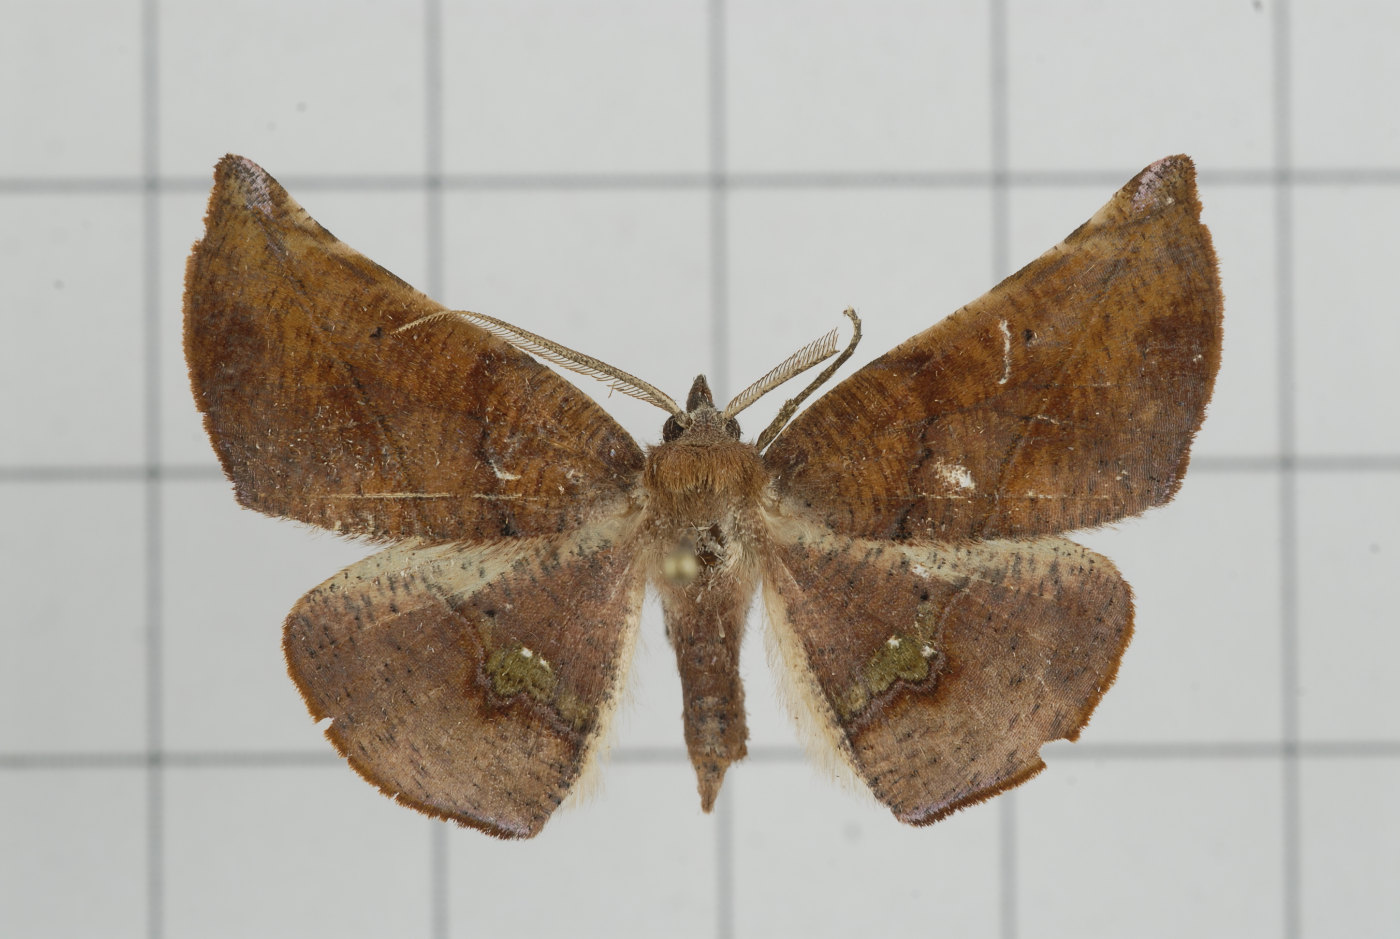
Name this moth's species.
Garaeus apicata formosanus
